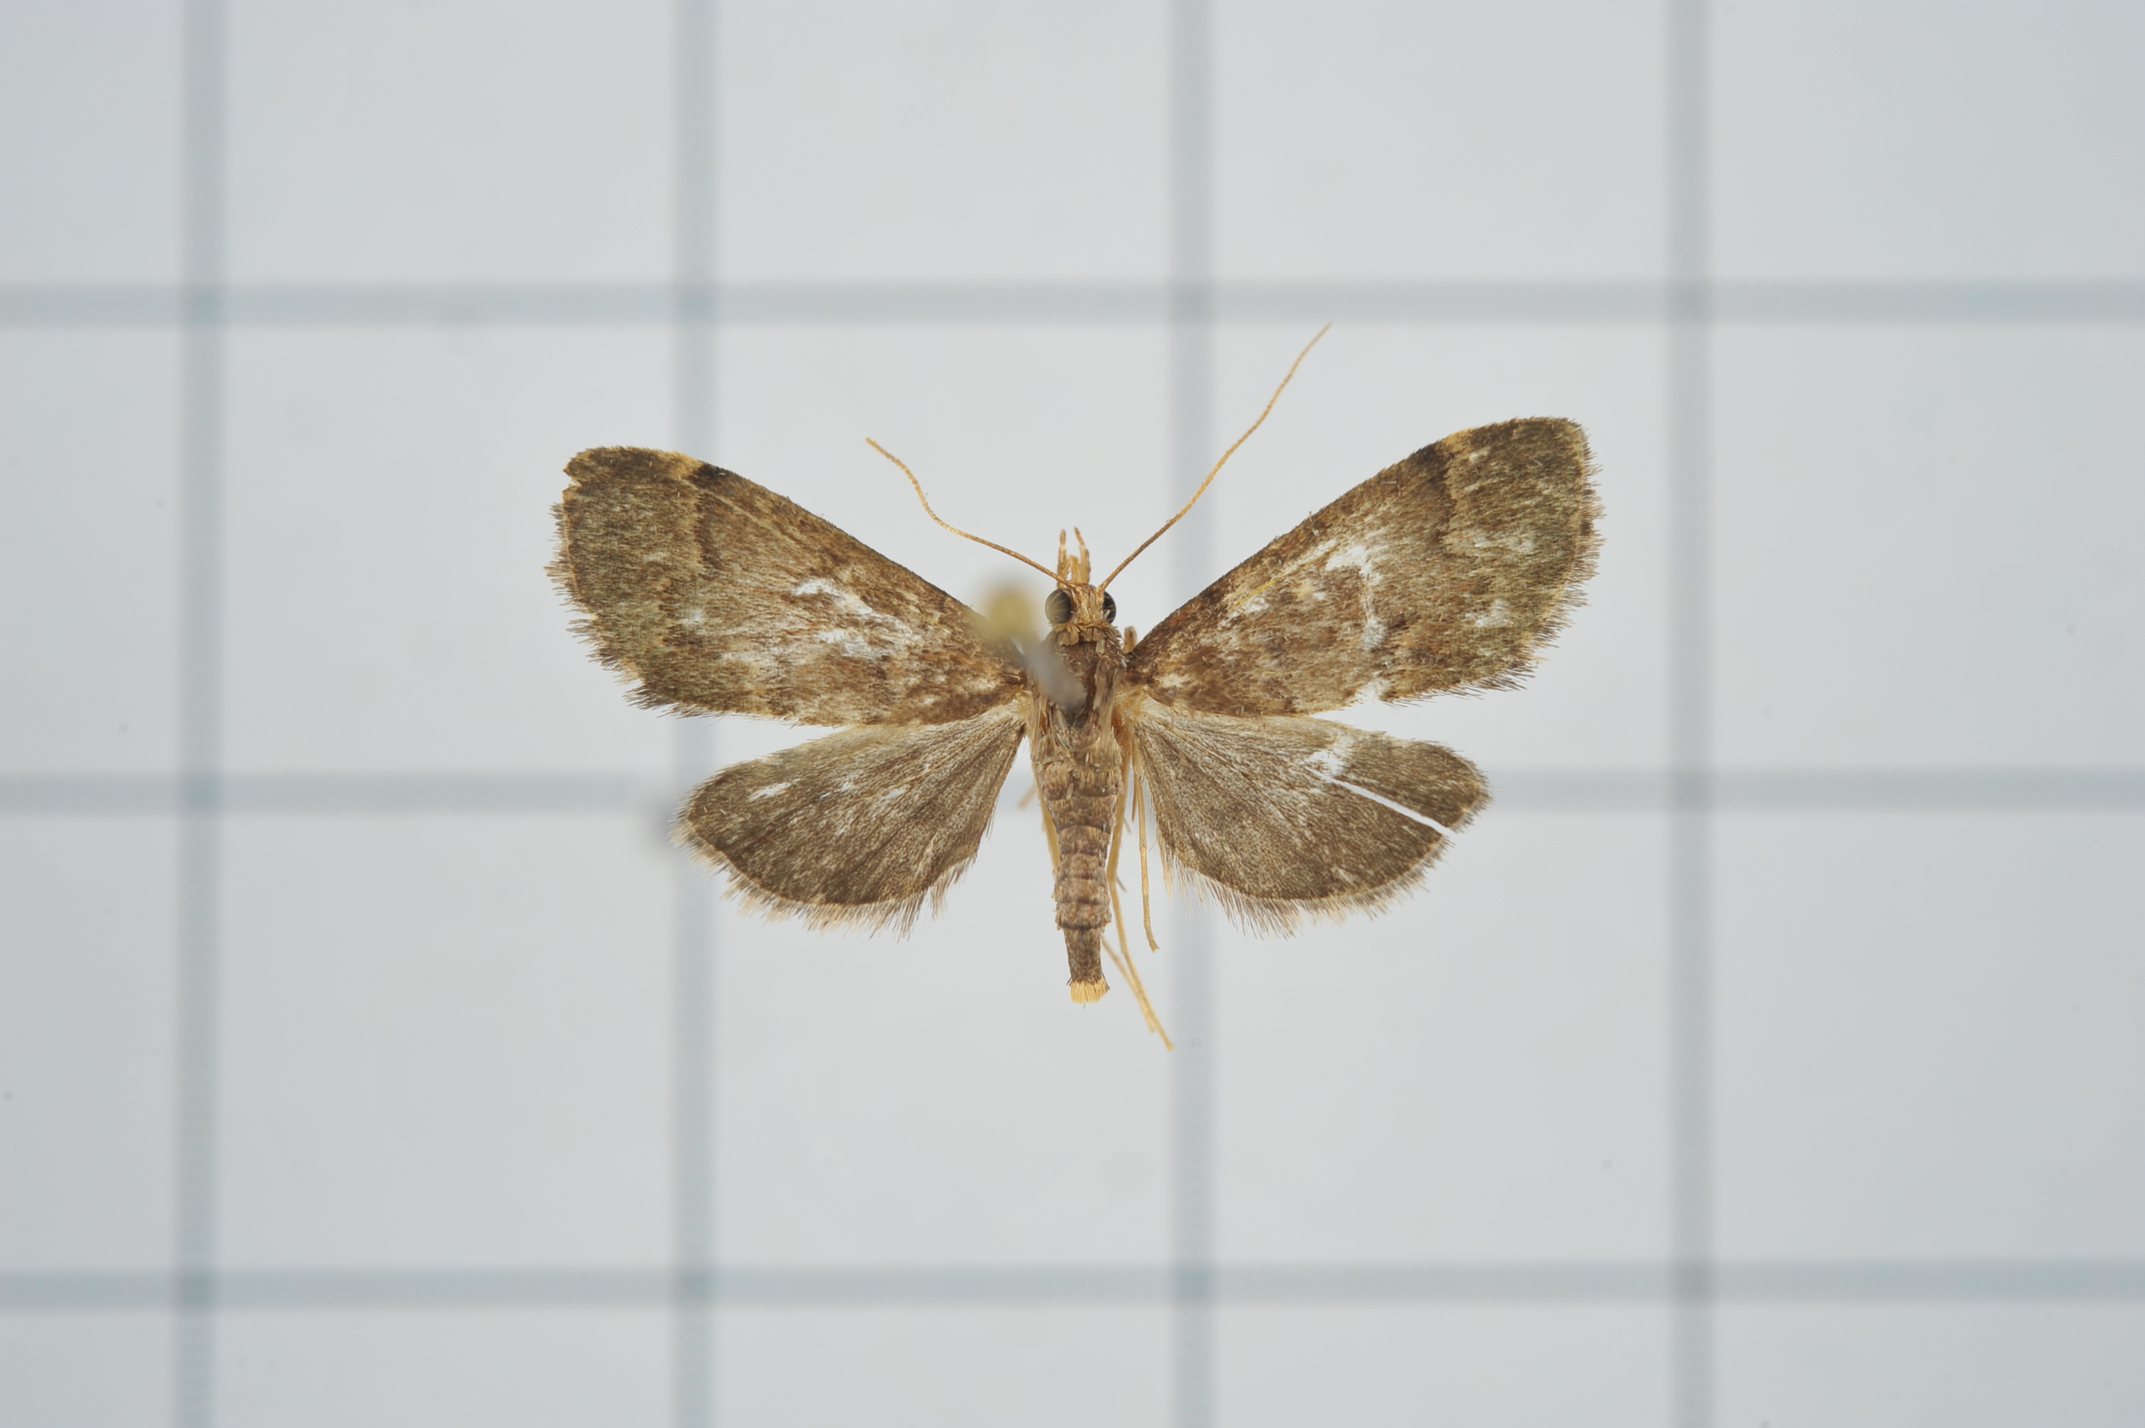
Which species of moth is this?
Camptomastix hisbonalis
